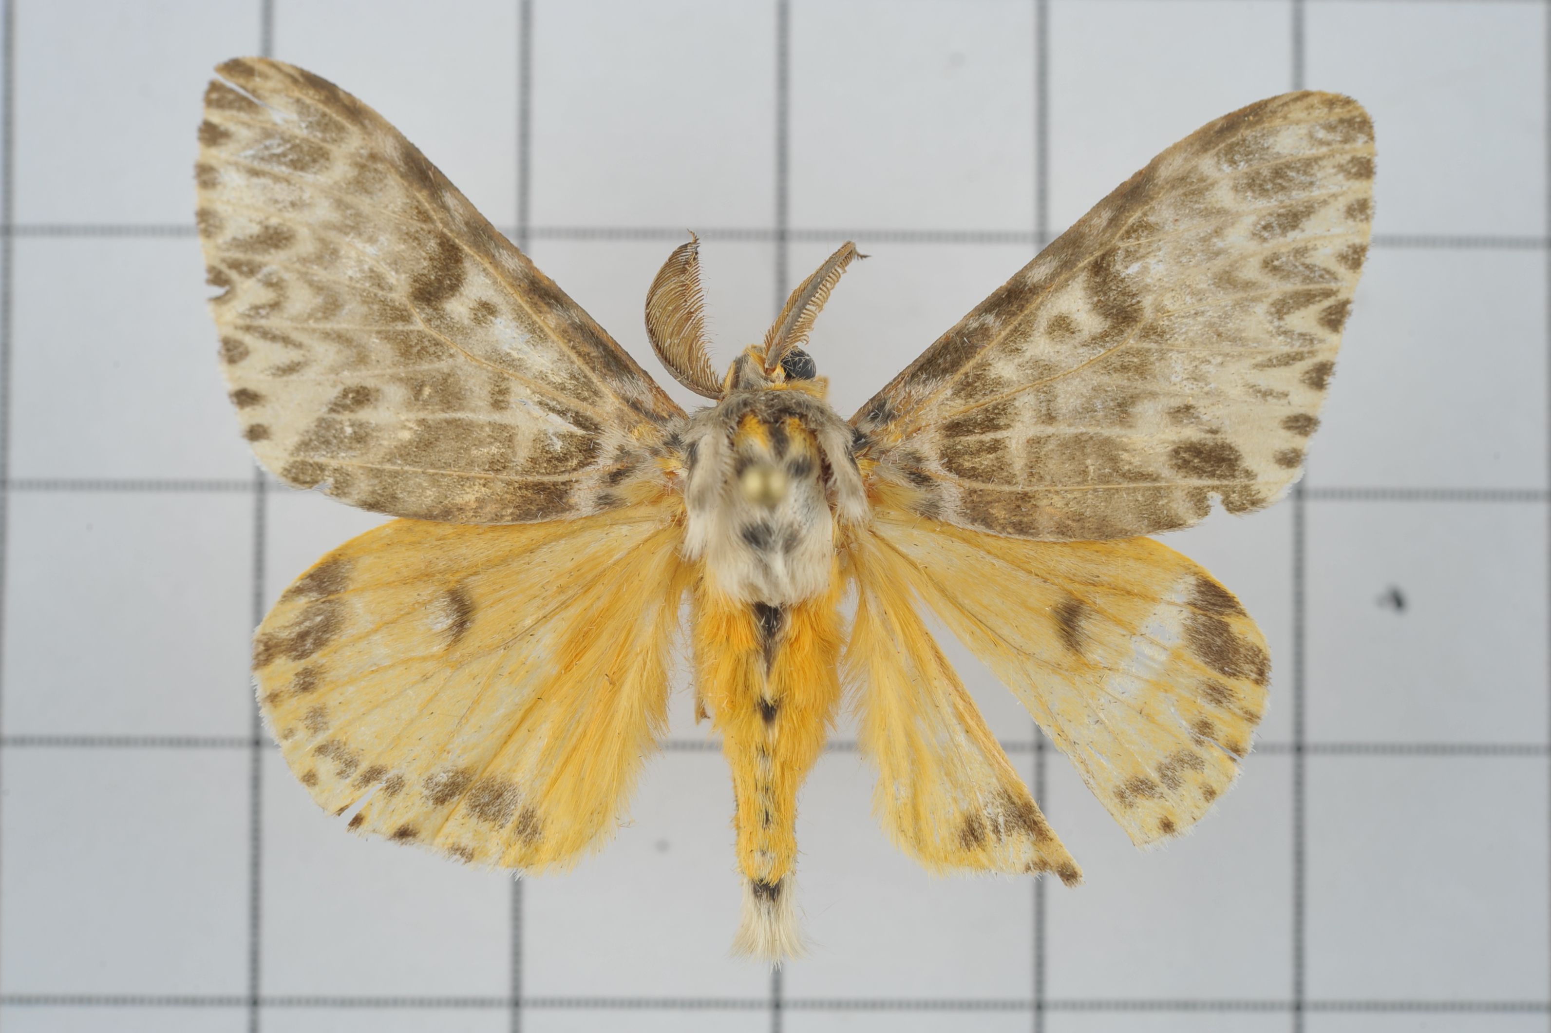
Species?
Lymantria mathura subpallida
